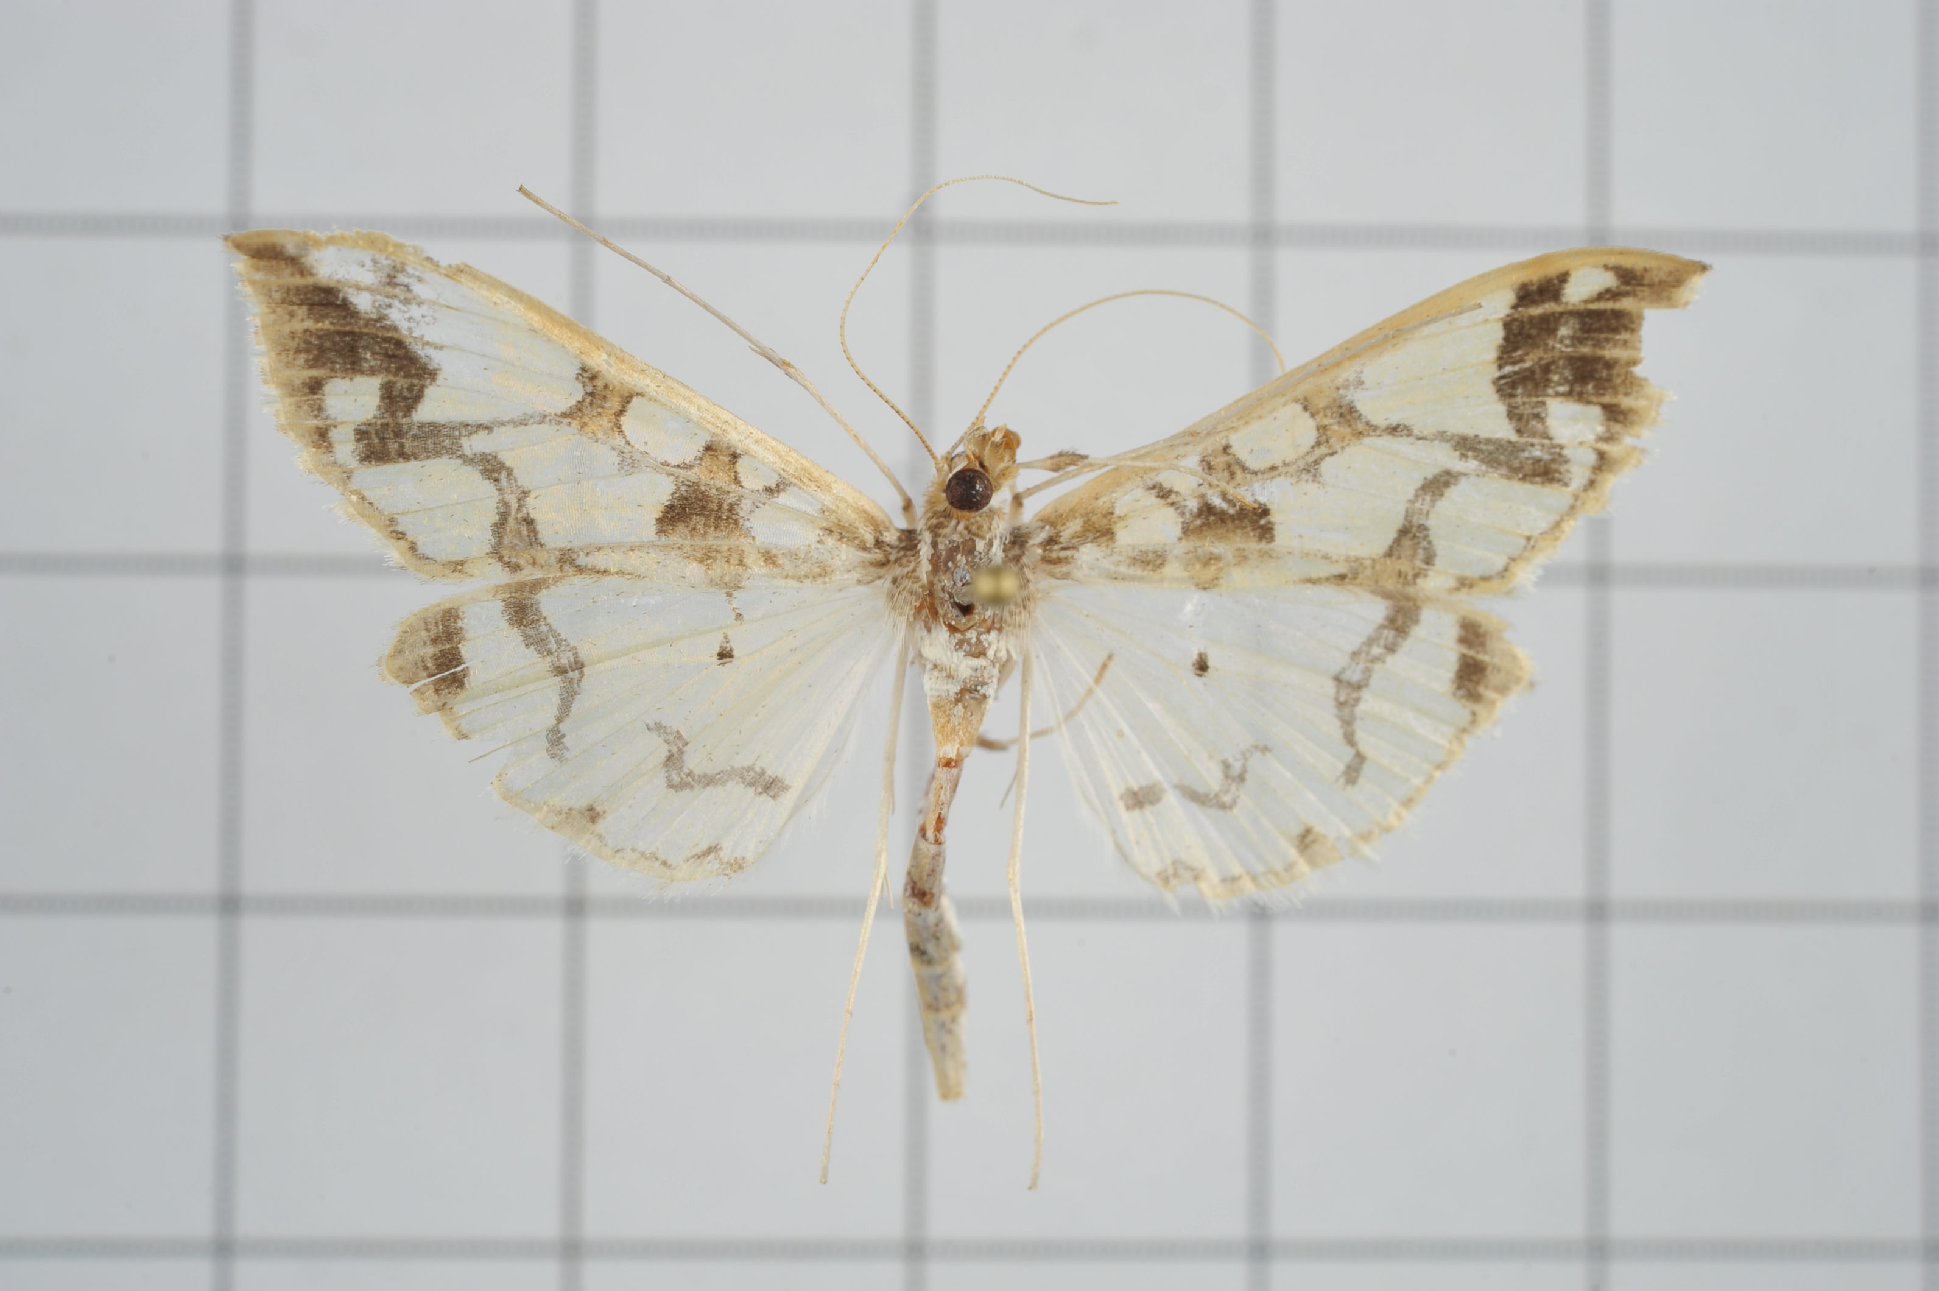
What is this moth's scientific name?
Polythlipta divaricata
